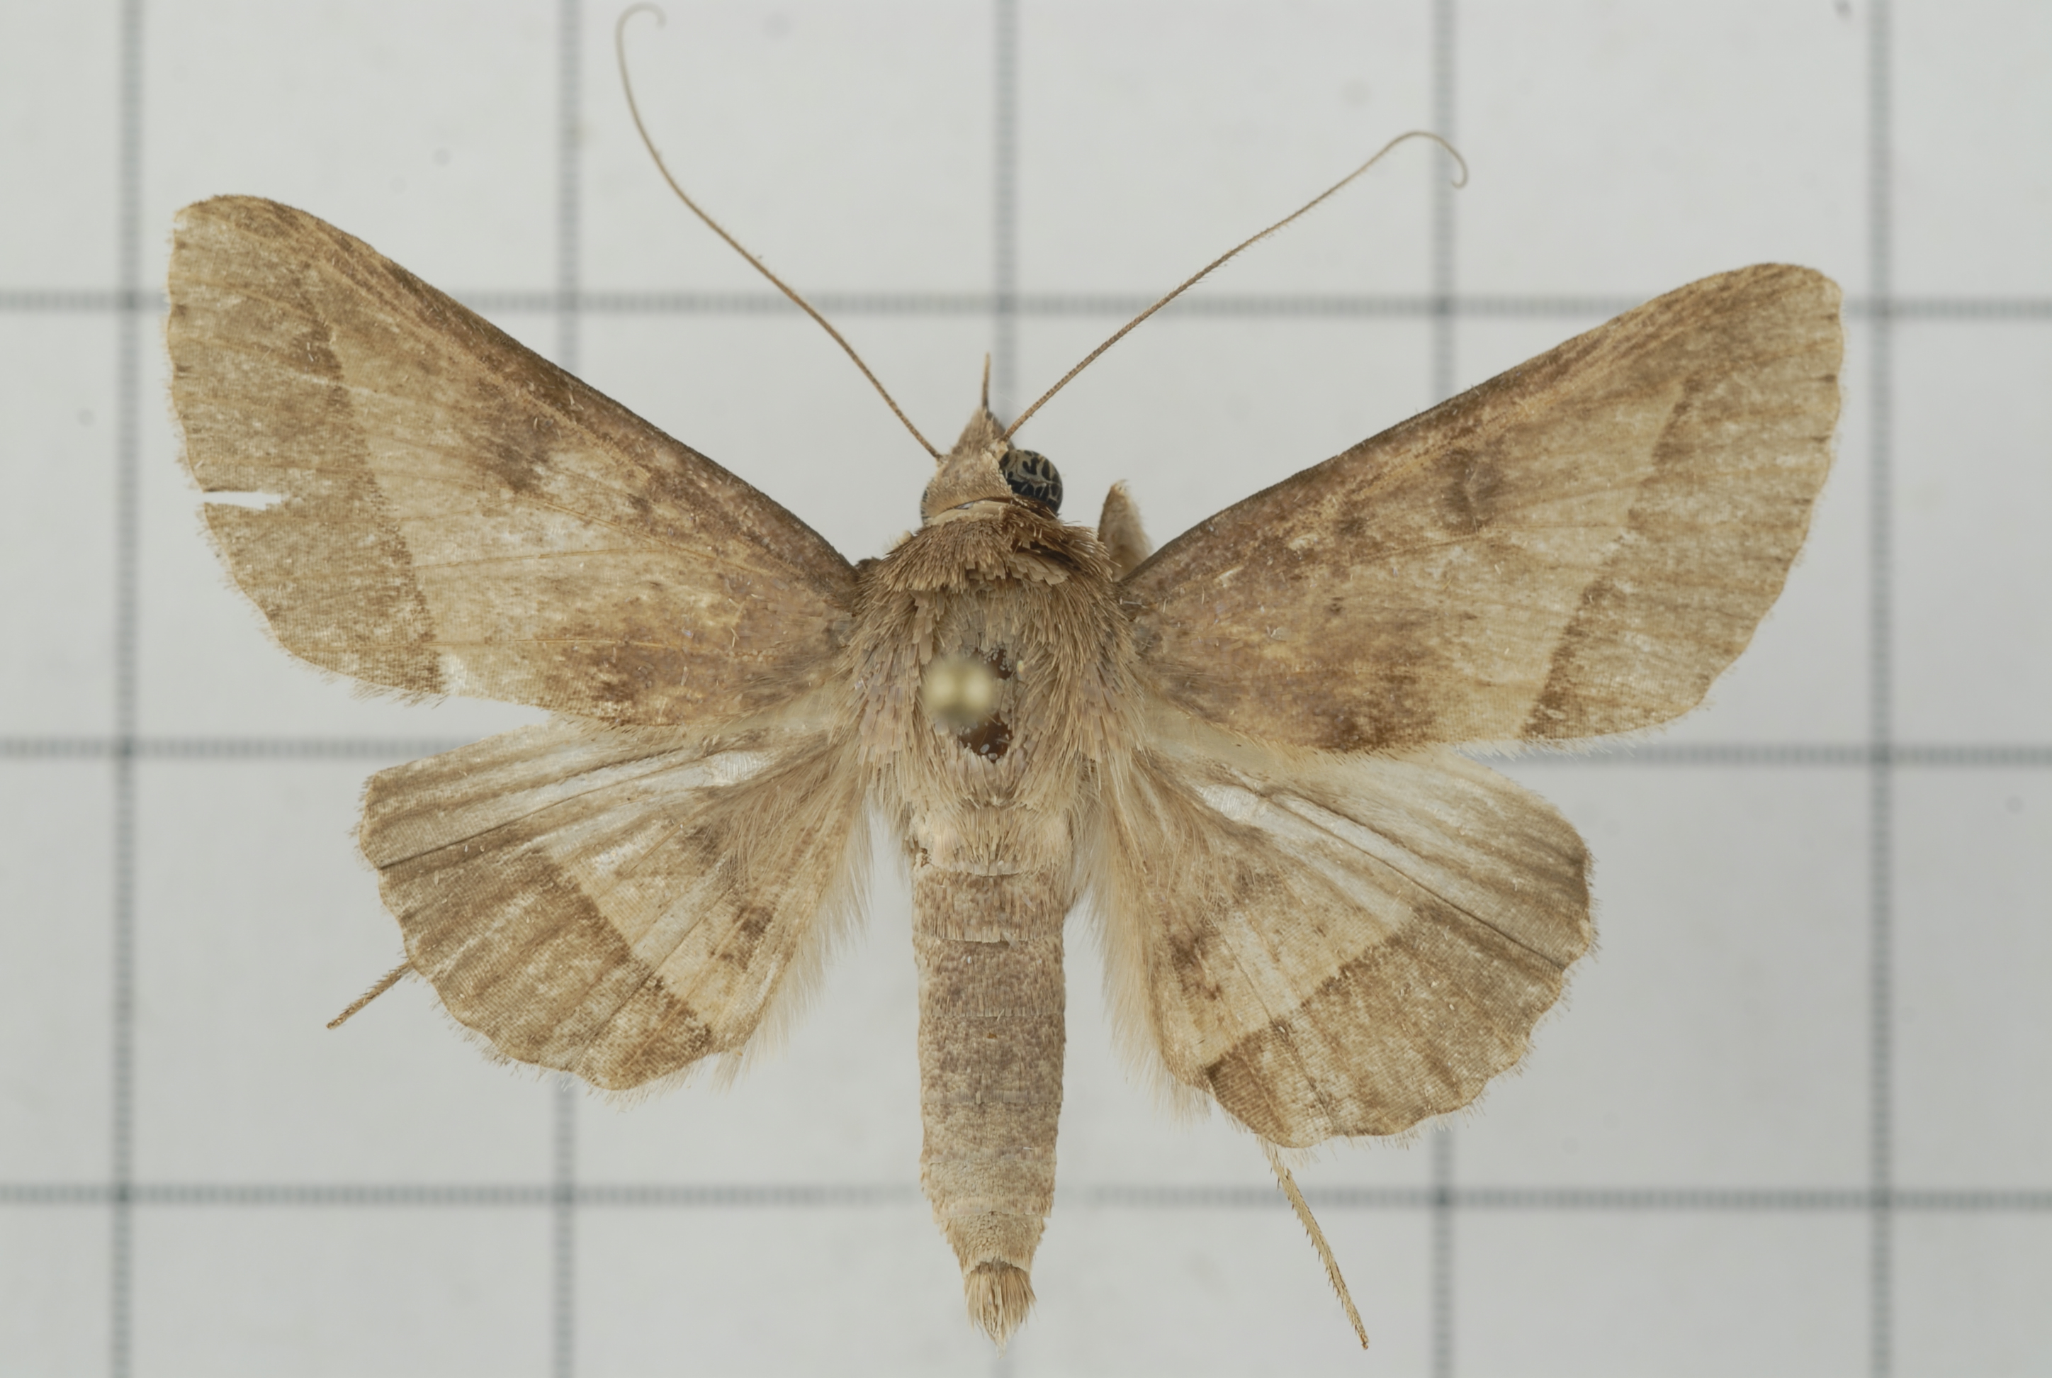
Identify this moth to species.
Hypospila bolinoides
